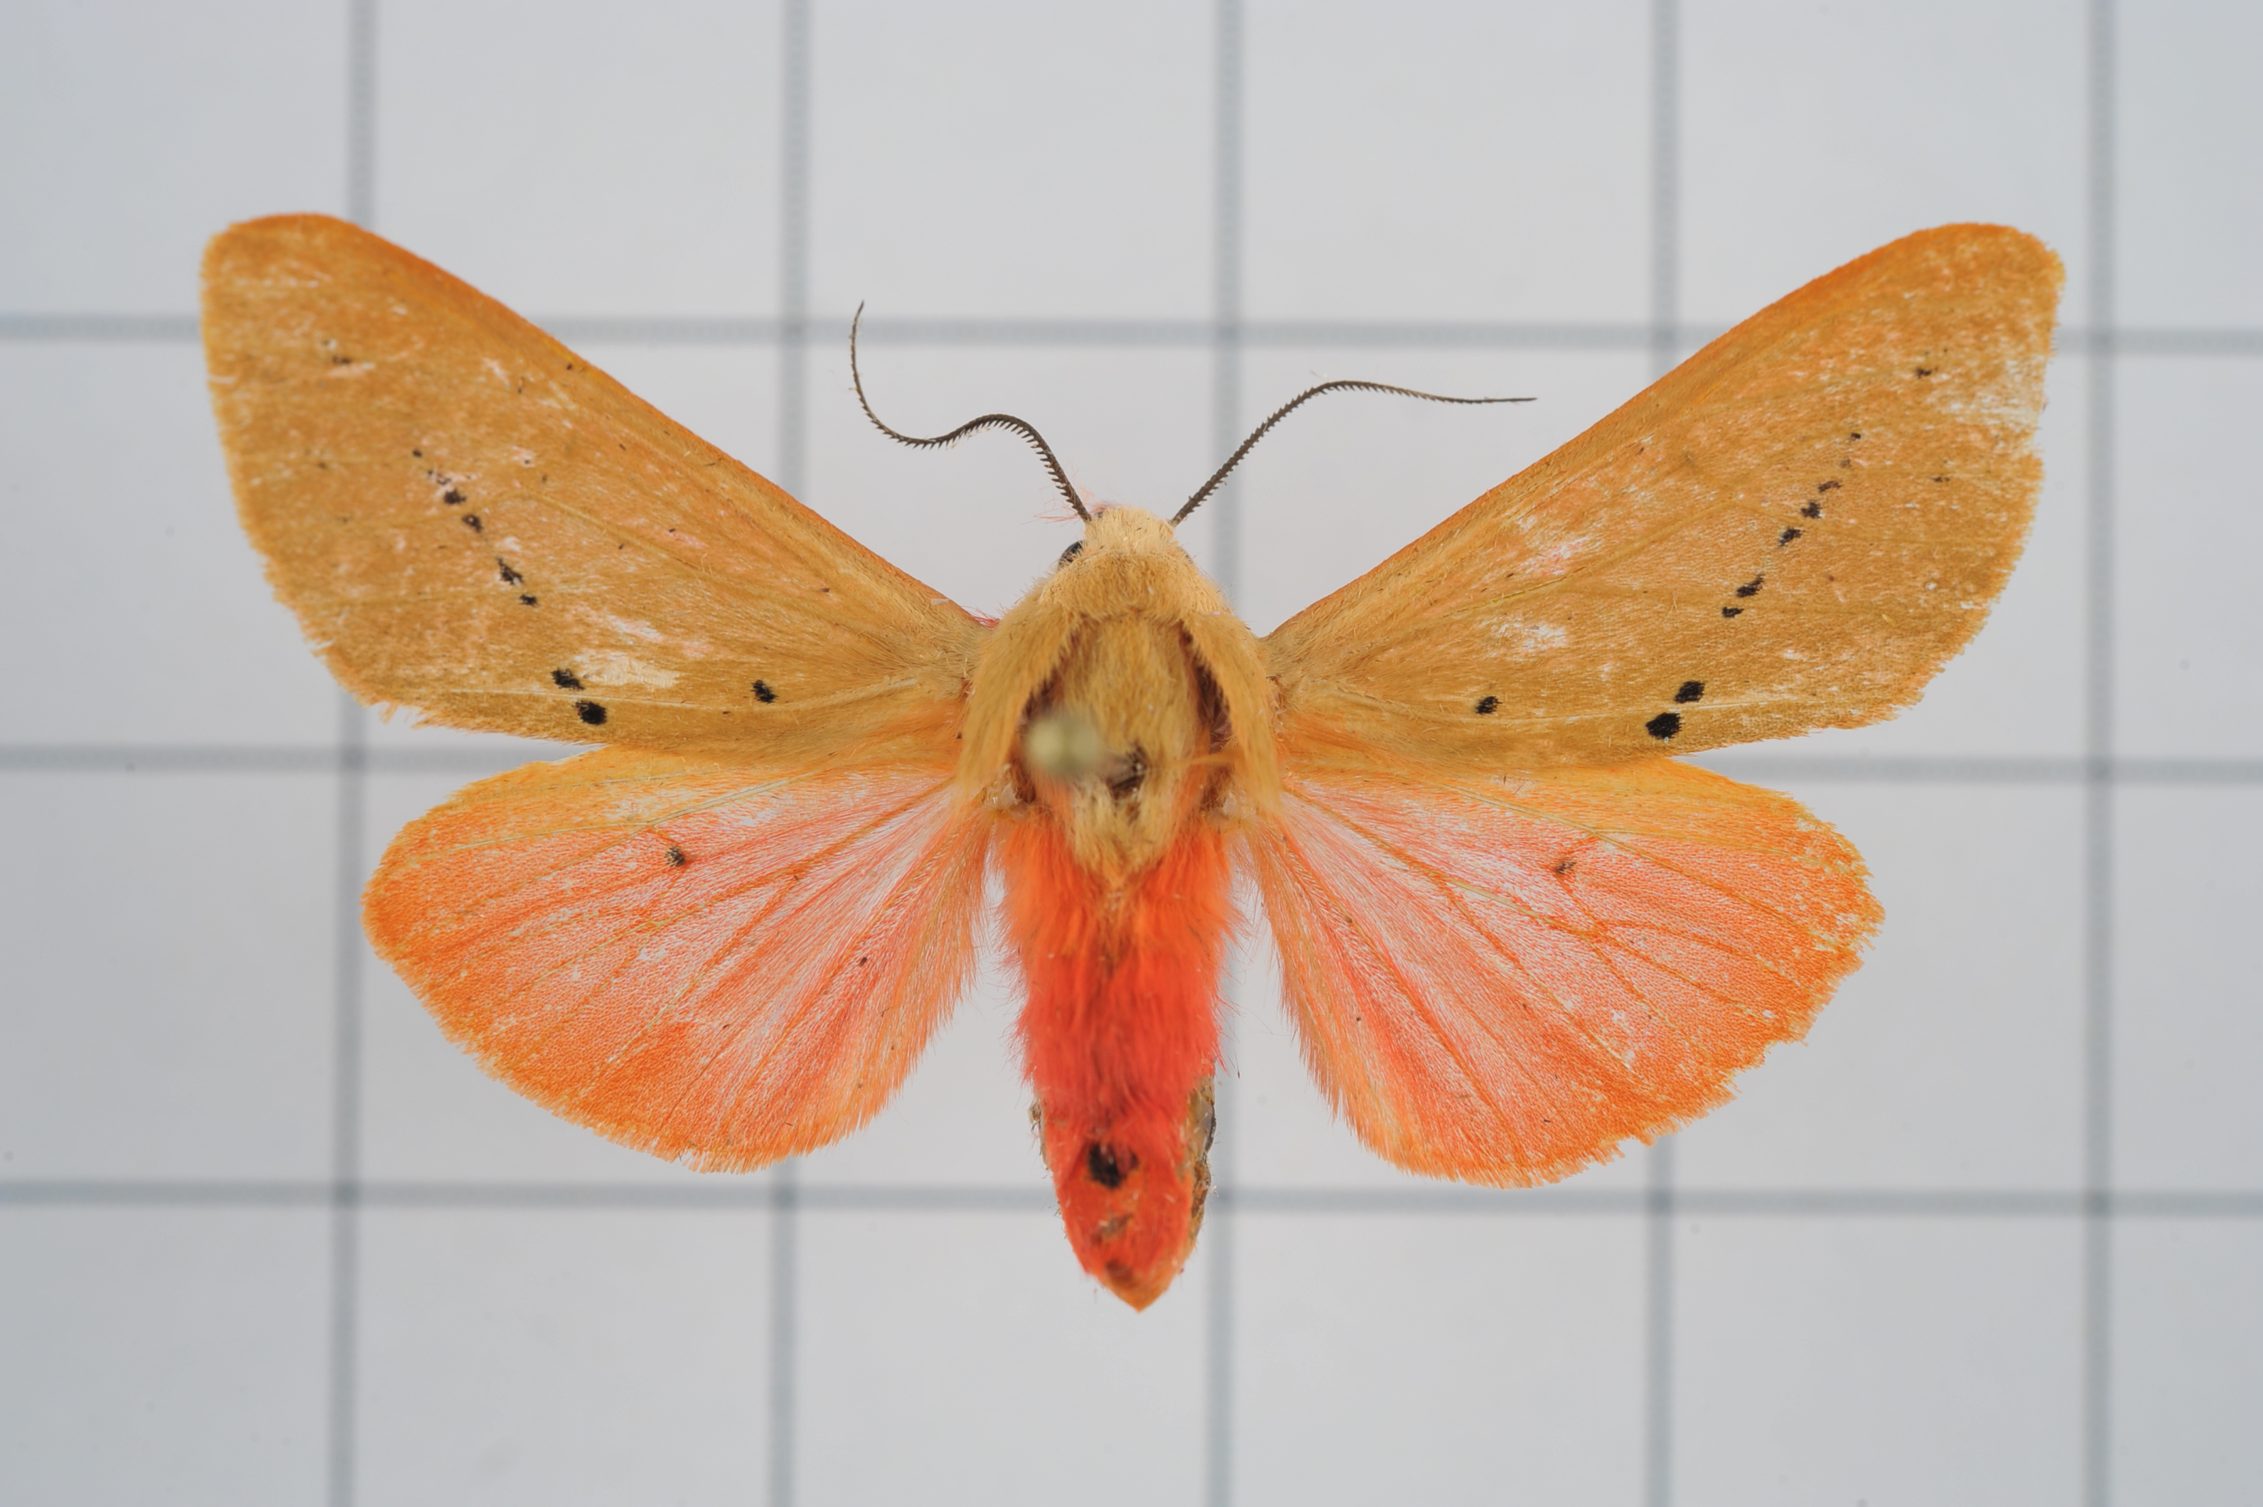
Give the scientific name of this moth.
Spilarctia wilemani
